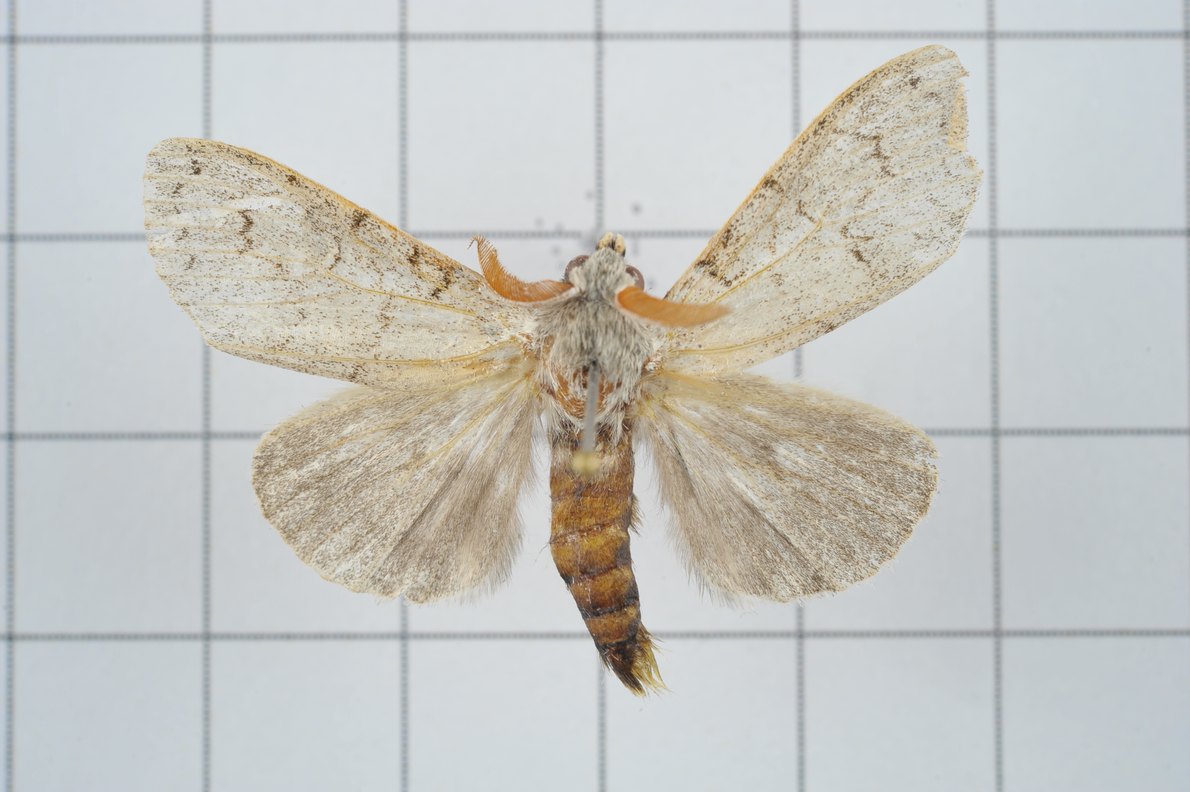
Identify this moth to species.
Calliteara postfusca
